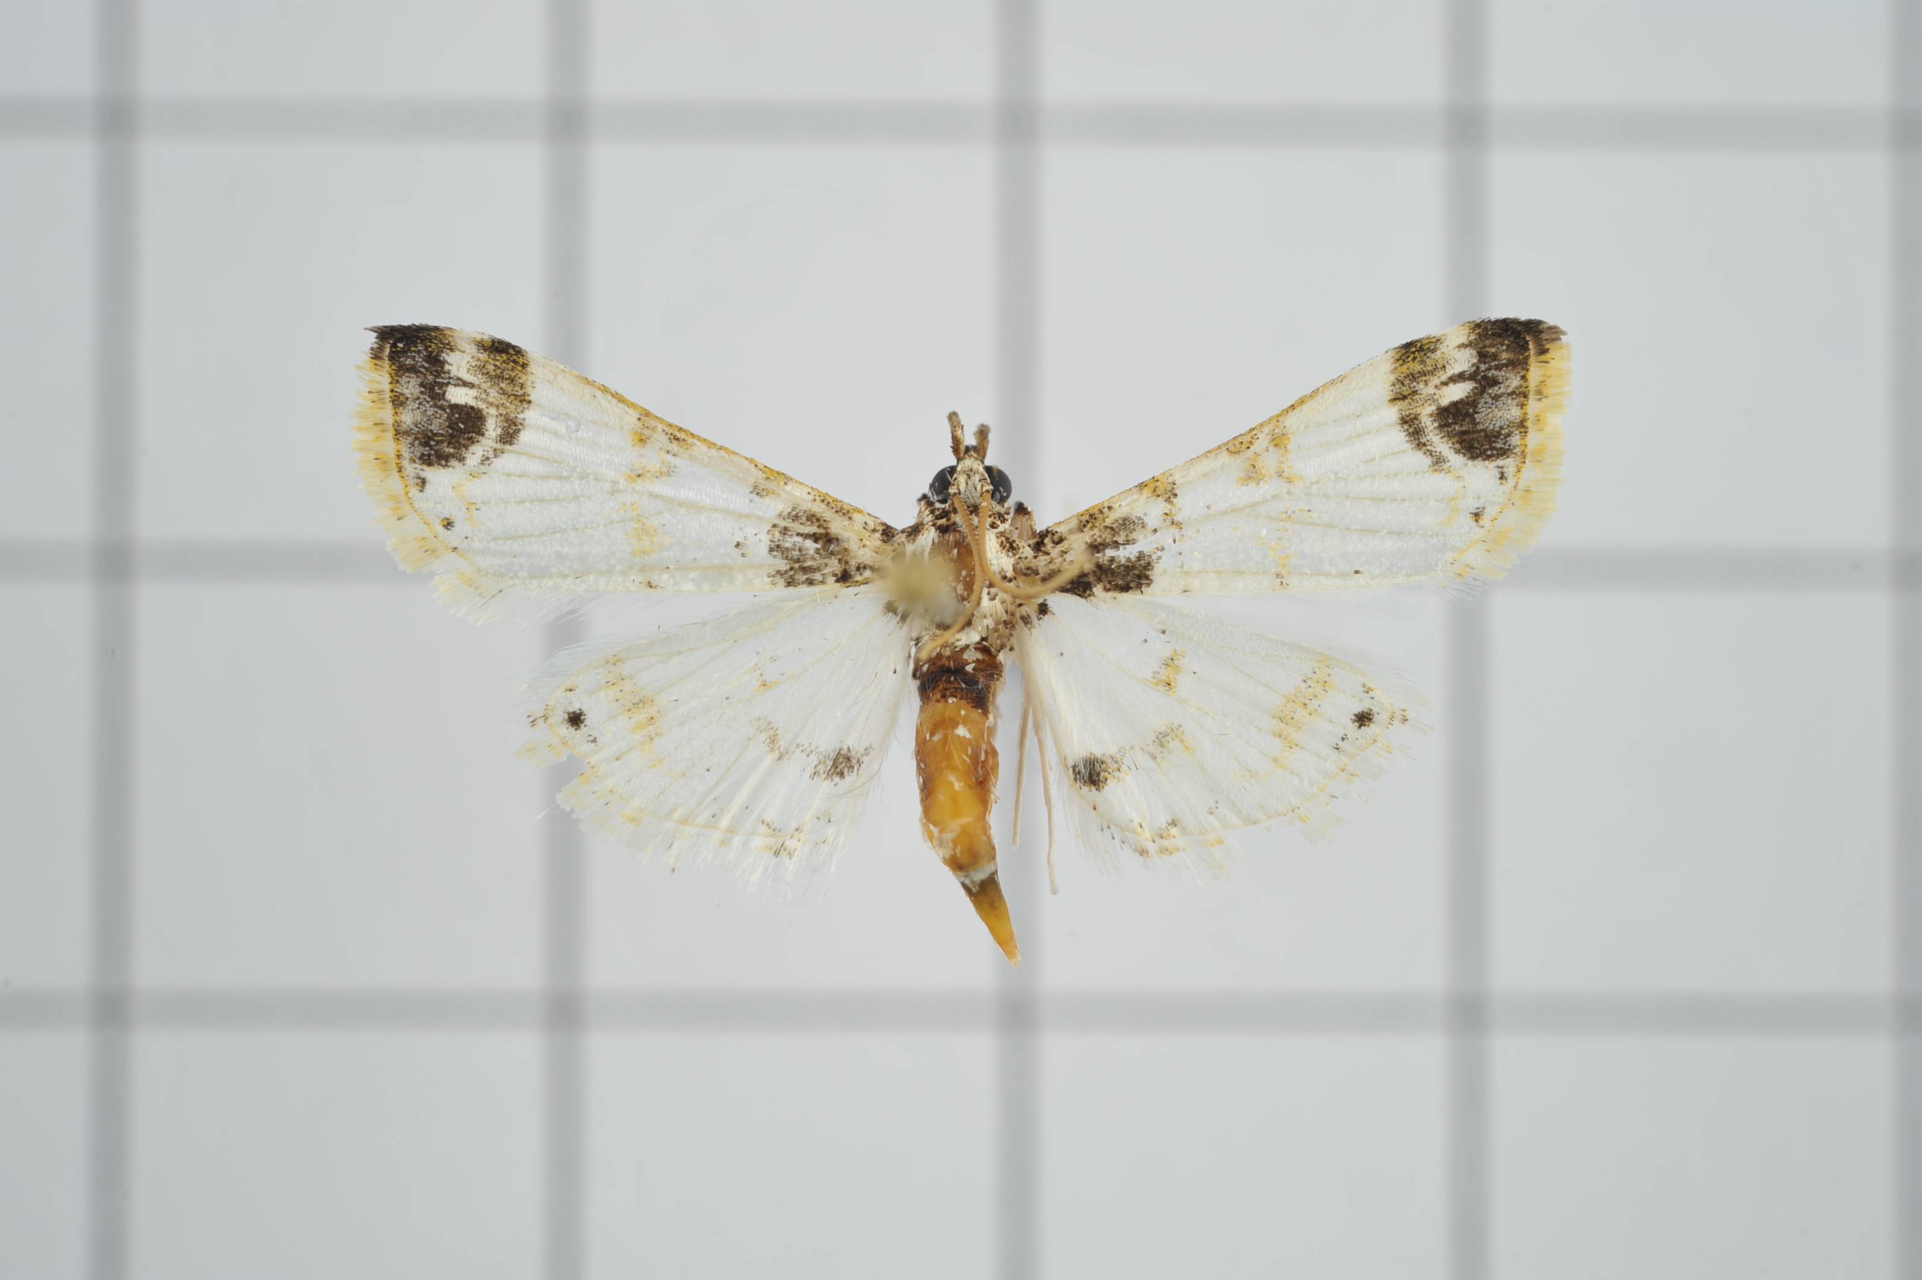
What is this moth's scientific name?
Analyta apicalis
